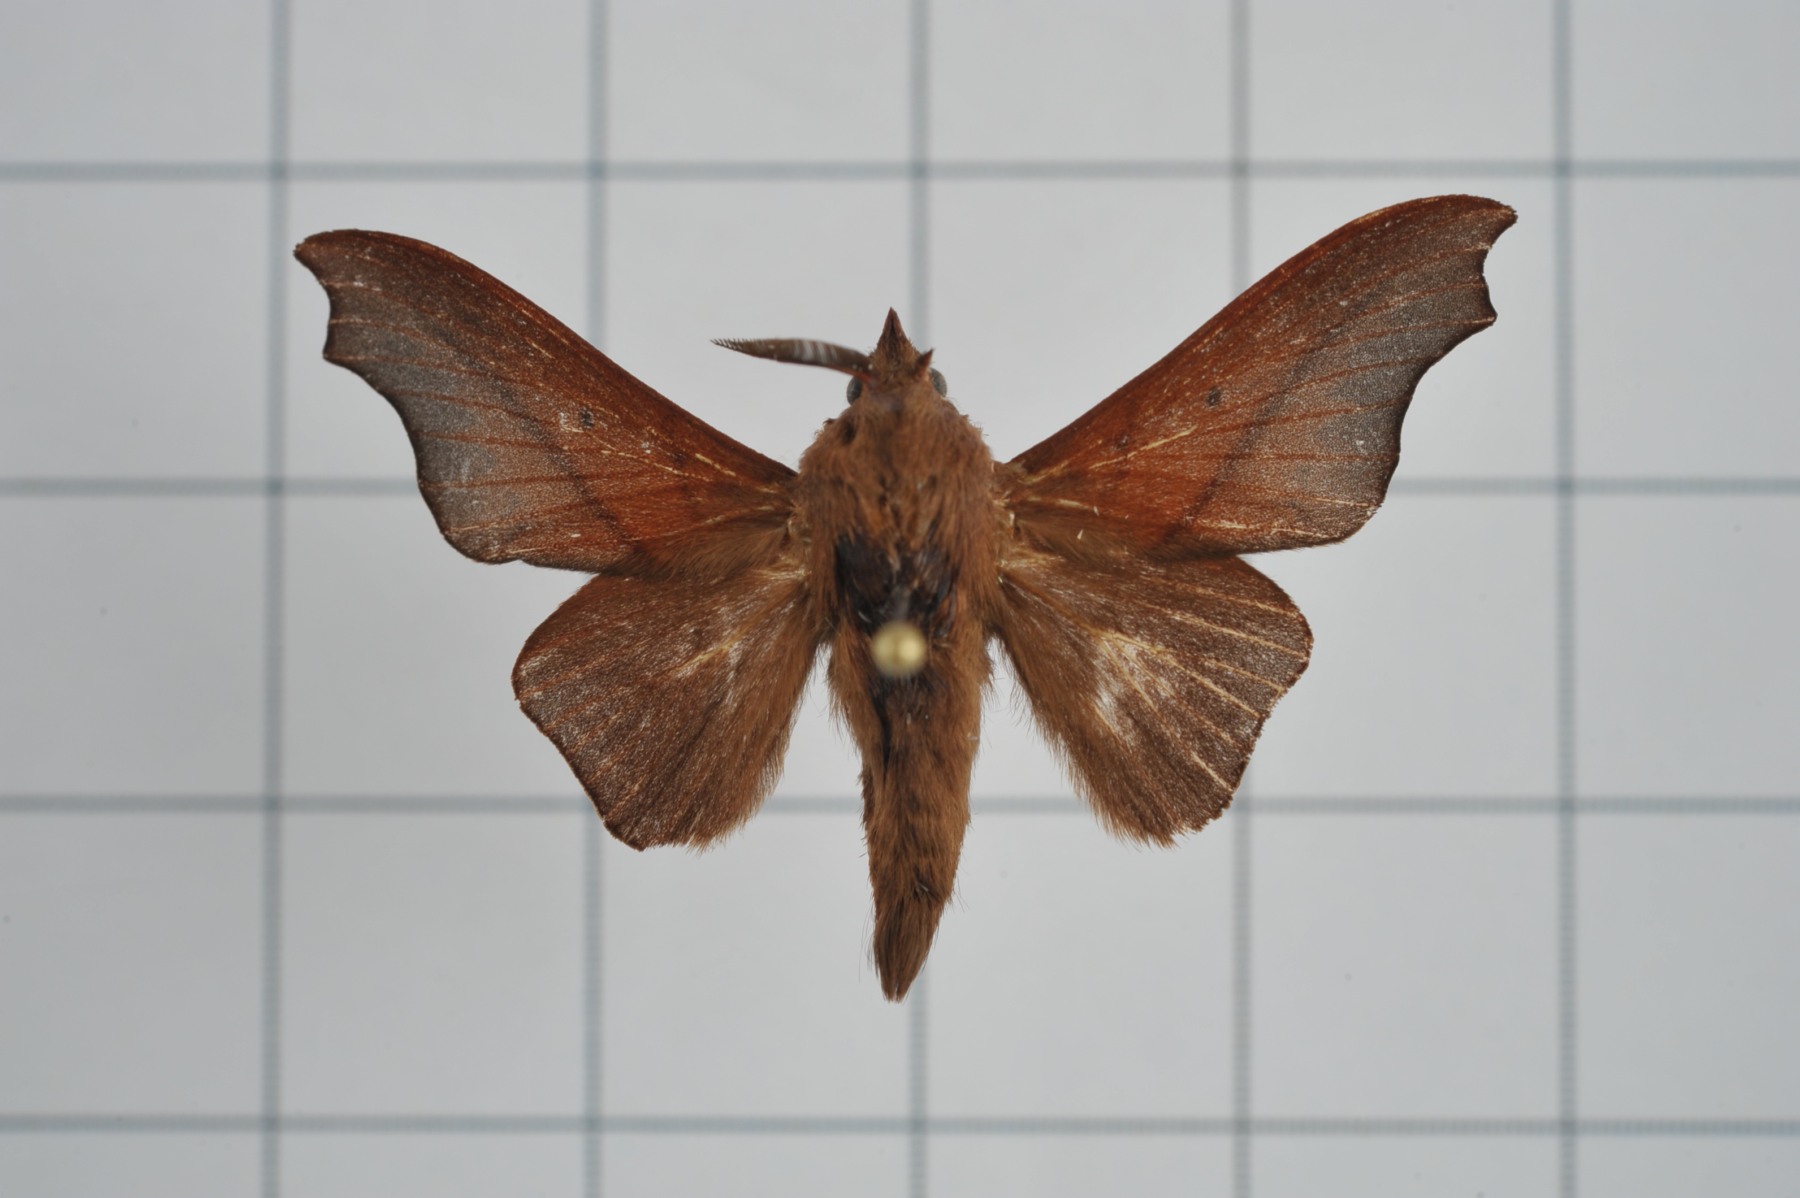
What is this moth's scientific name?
Bharetta owadai
